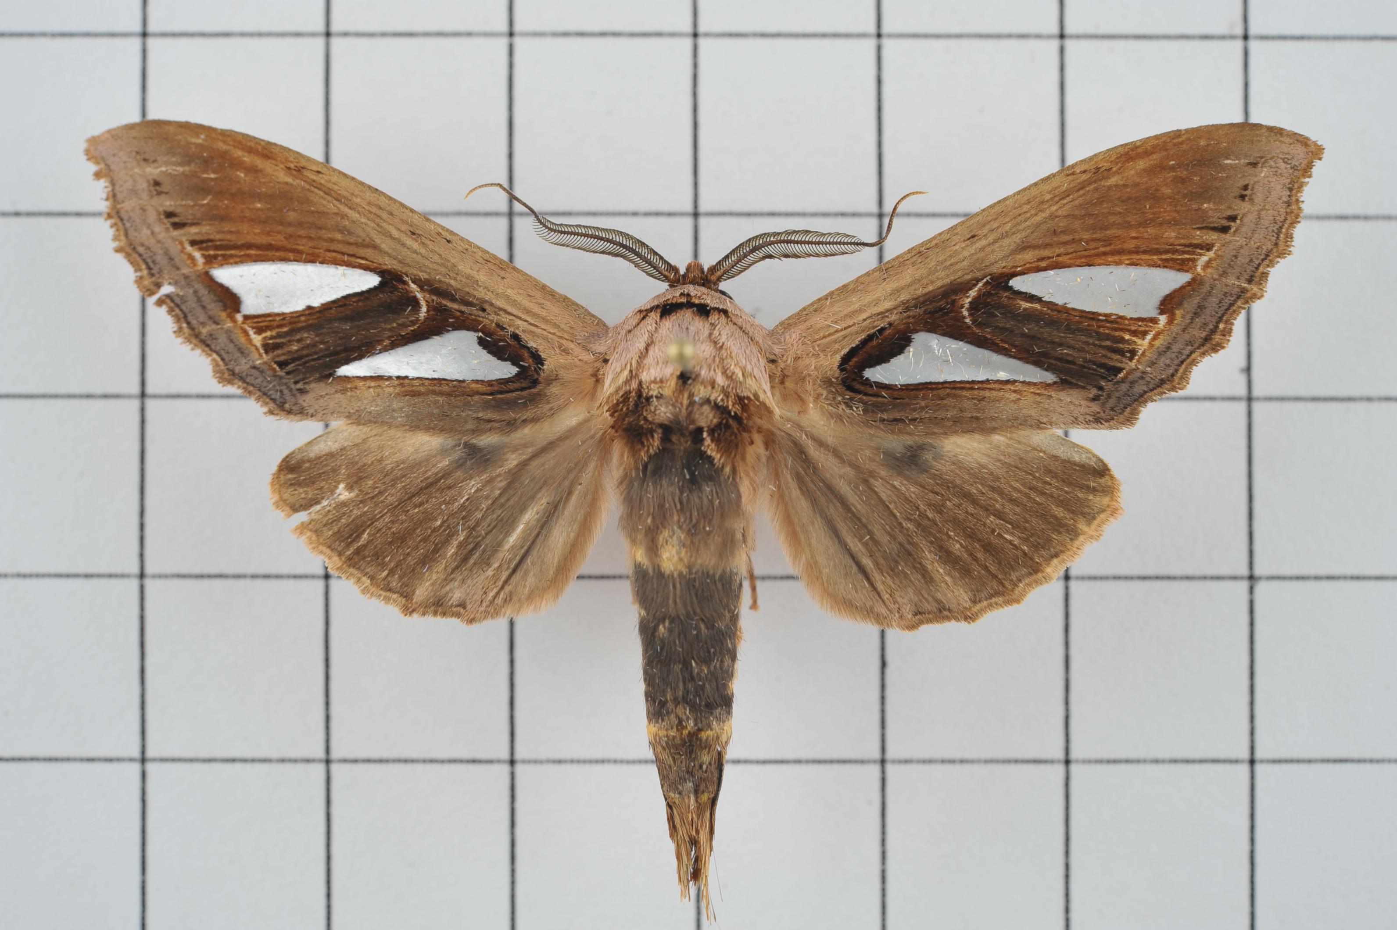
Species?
Tarsolepis japonica
